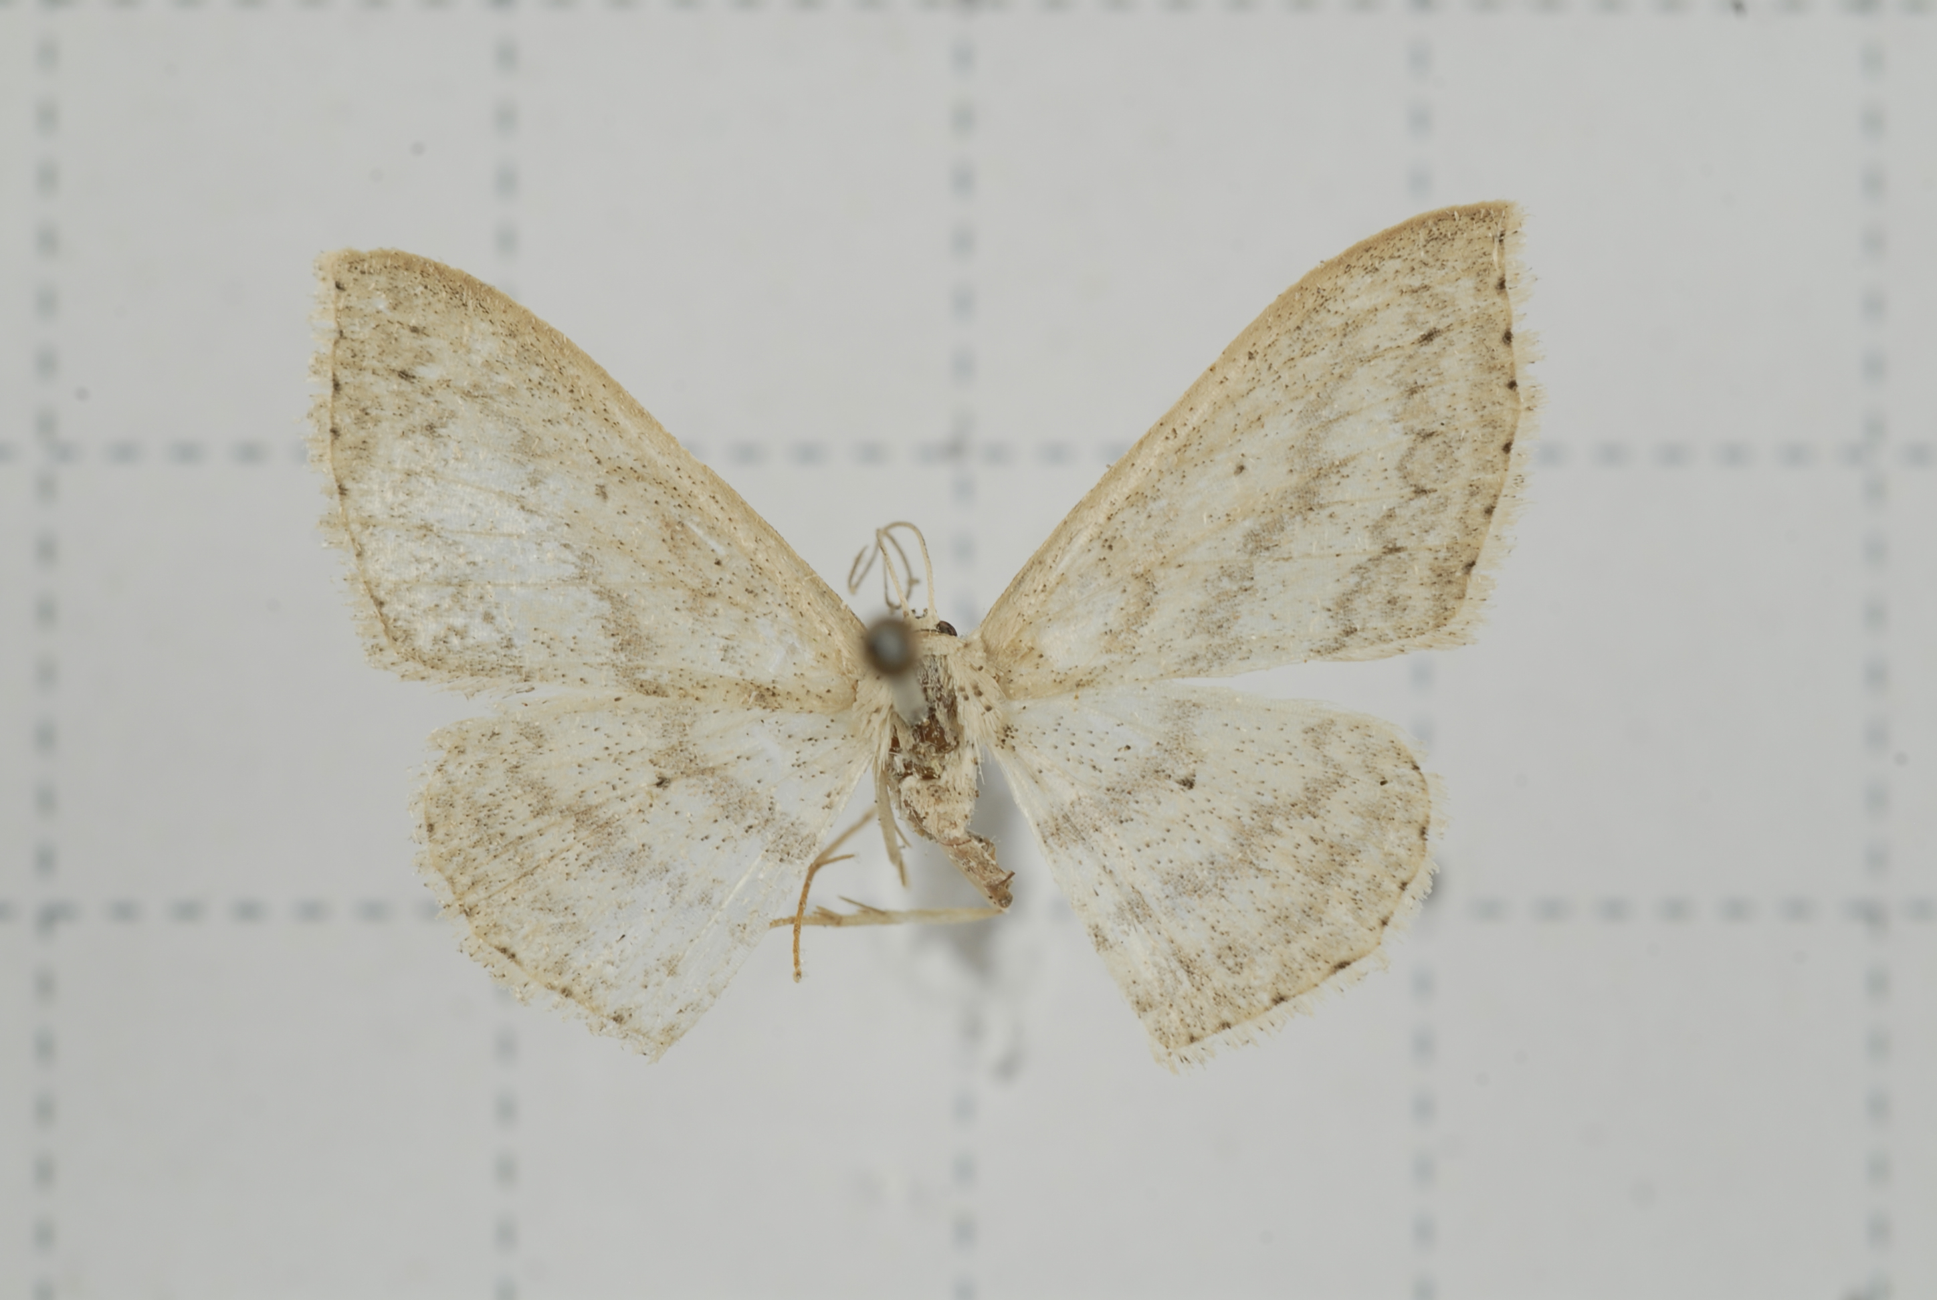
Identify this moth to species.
Scopula kagiata
